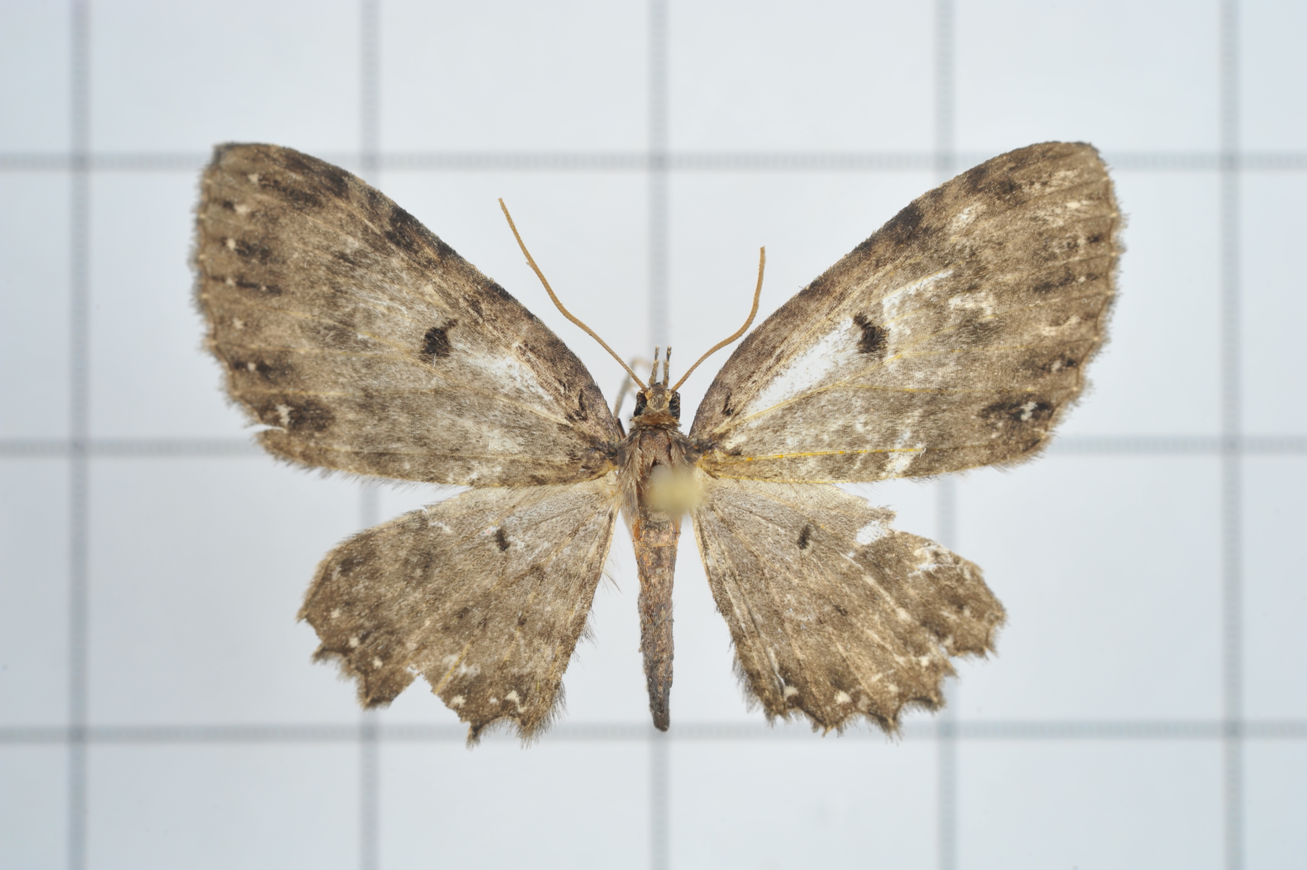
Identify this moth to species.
Collix stellata
